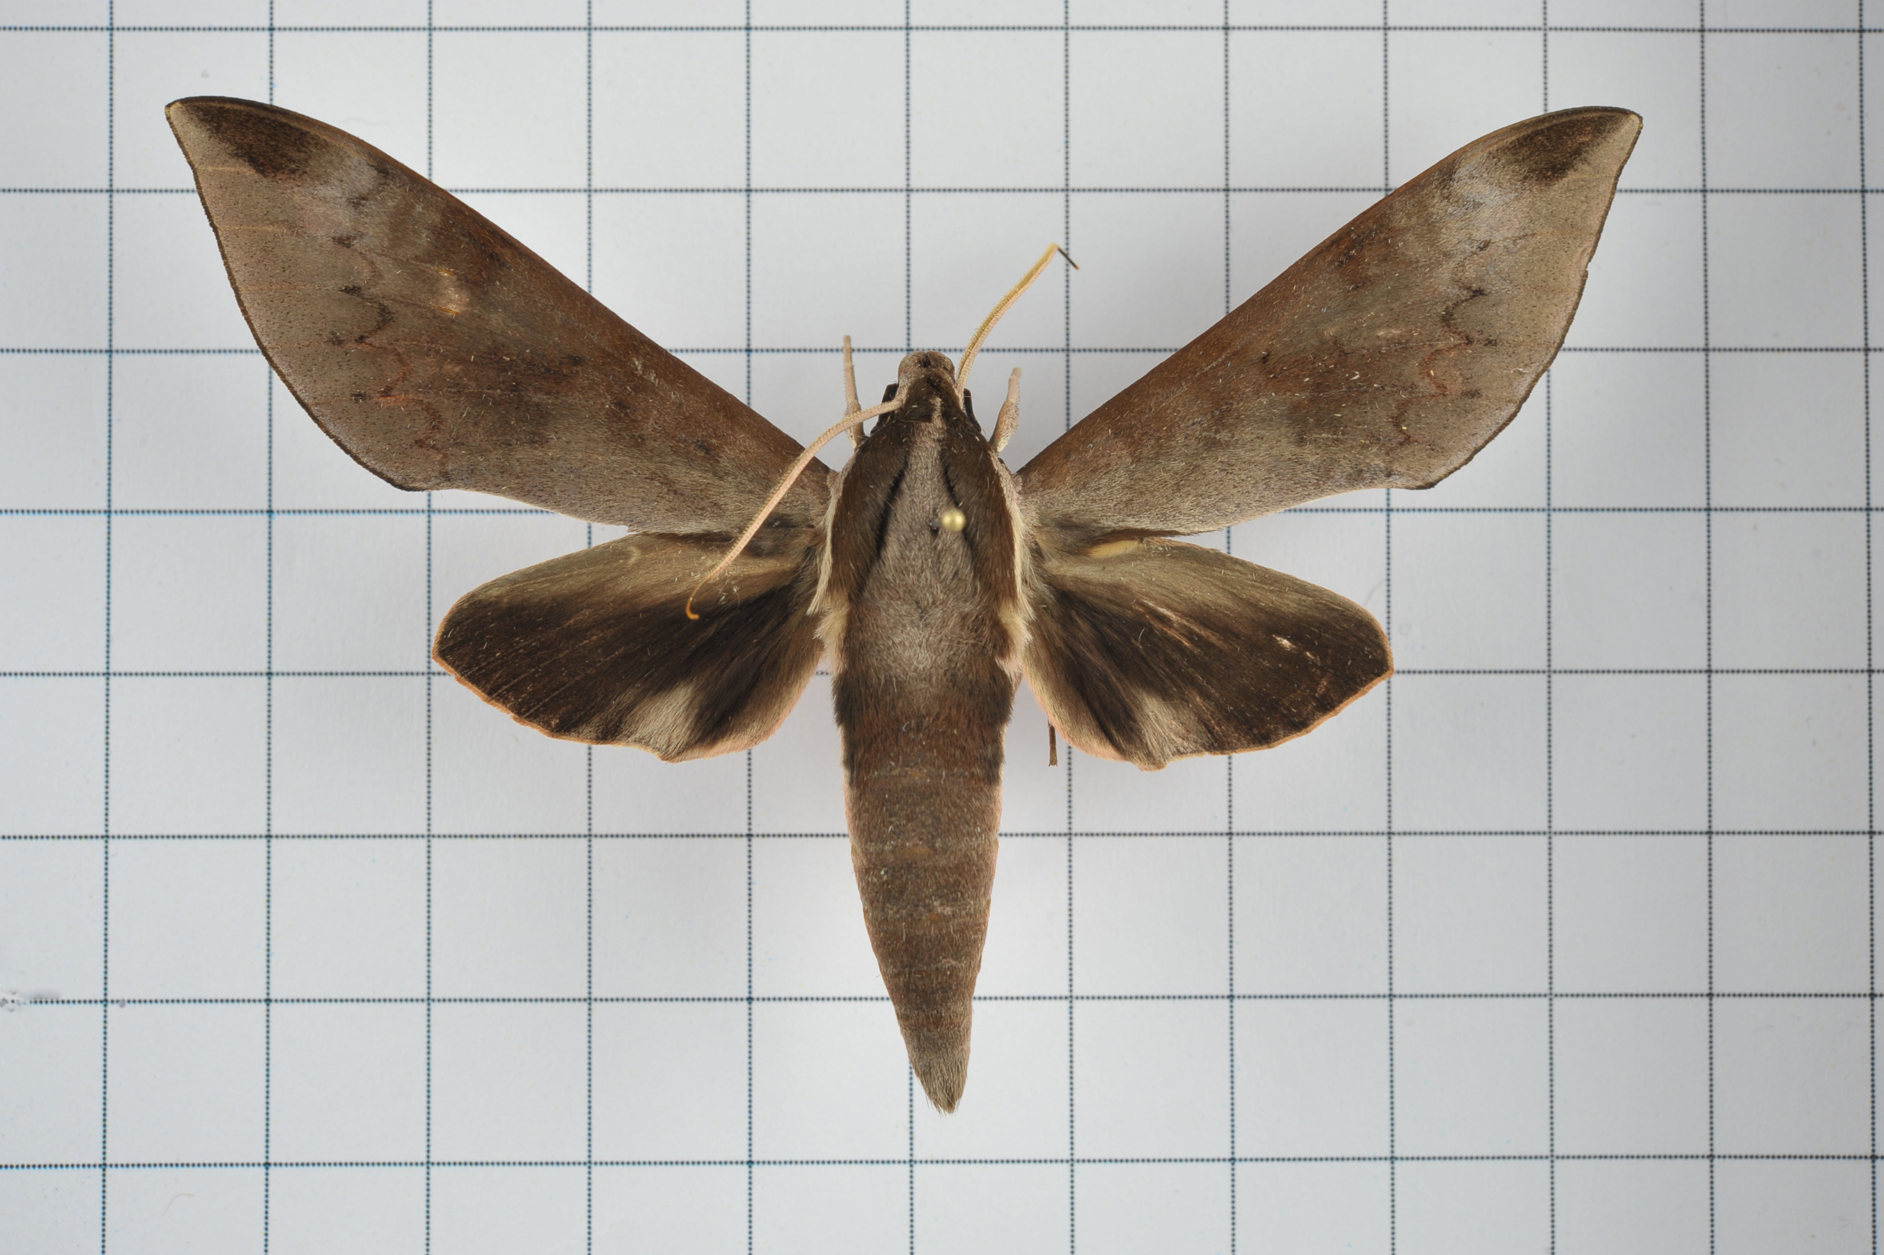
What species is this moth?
Acosmerycoides harterti
